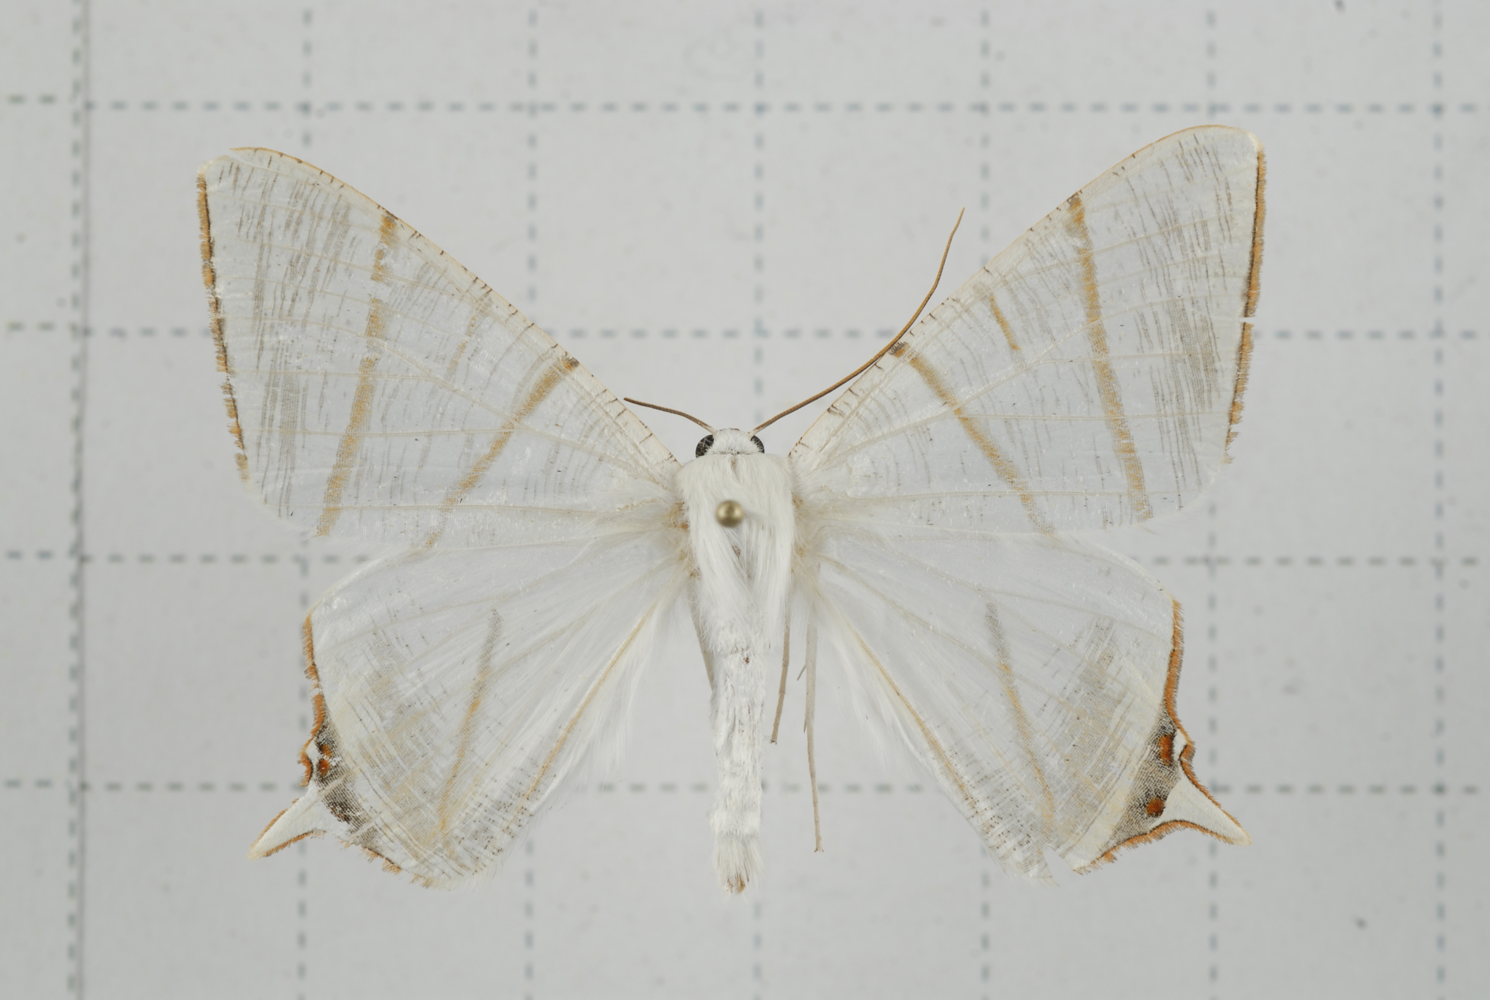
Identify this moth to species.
Ourapteryx changi
